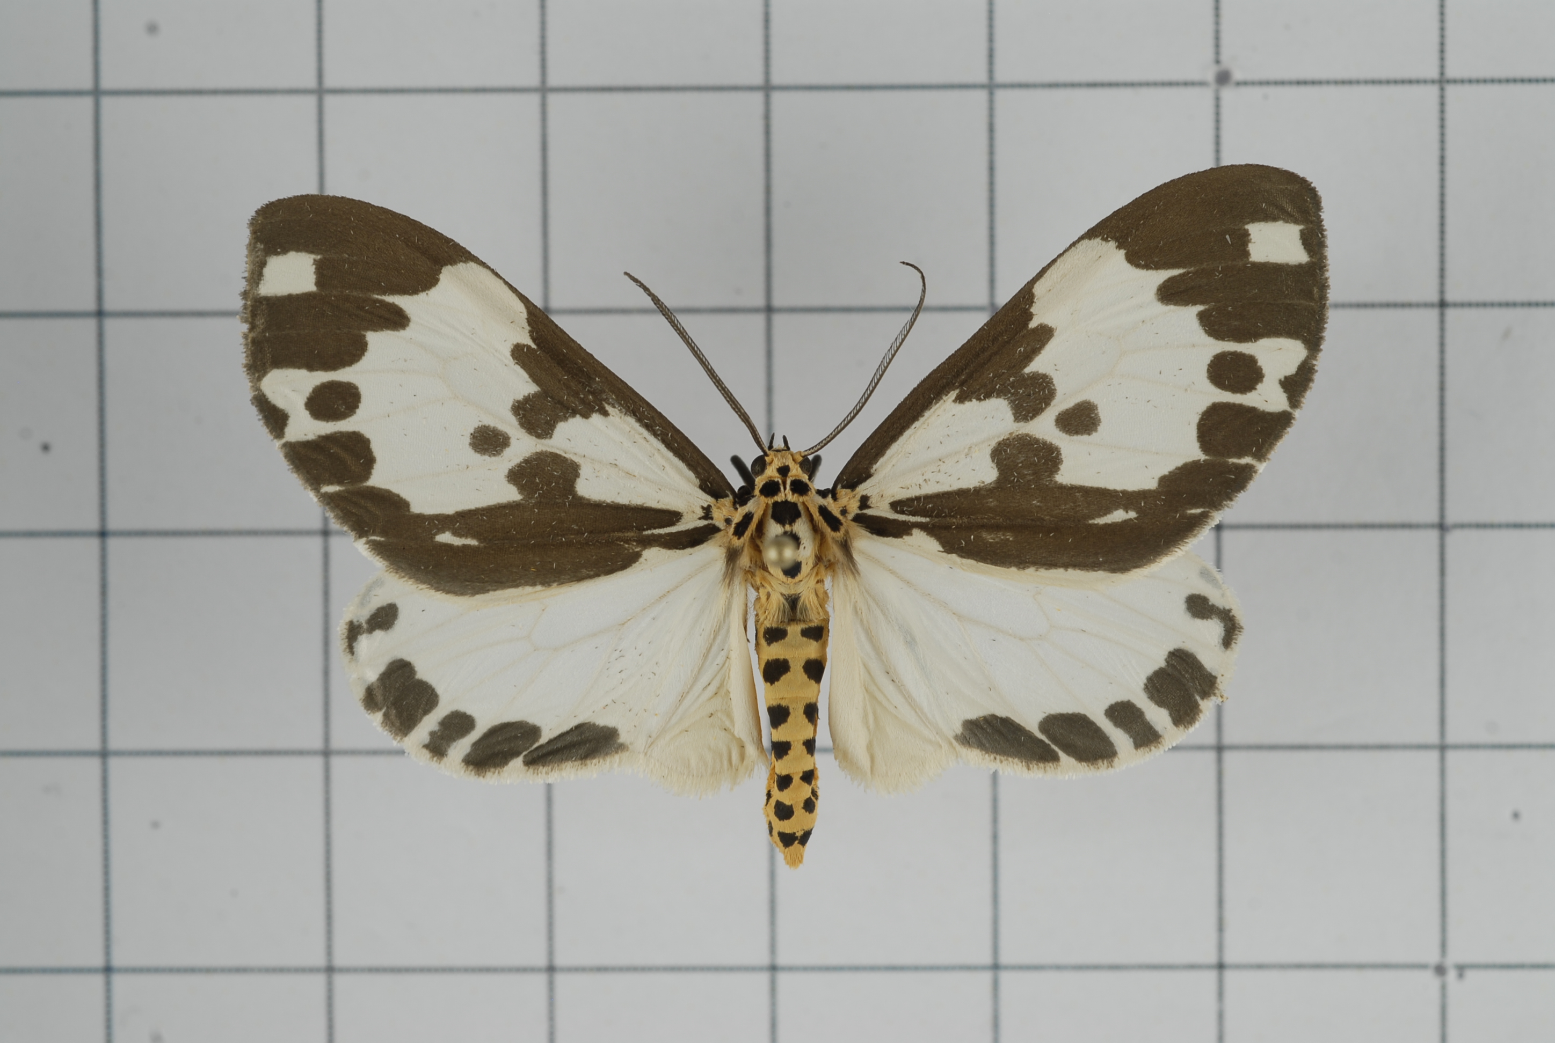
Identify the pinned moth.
Nyctemera carissima formosana
